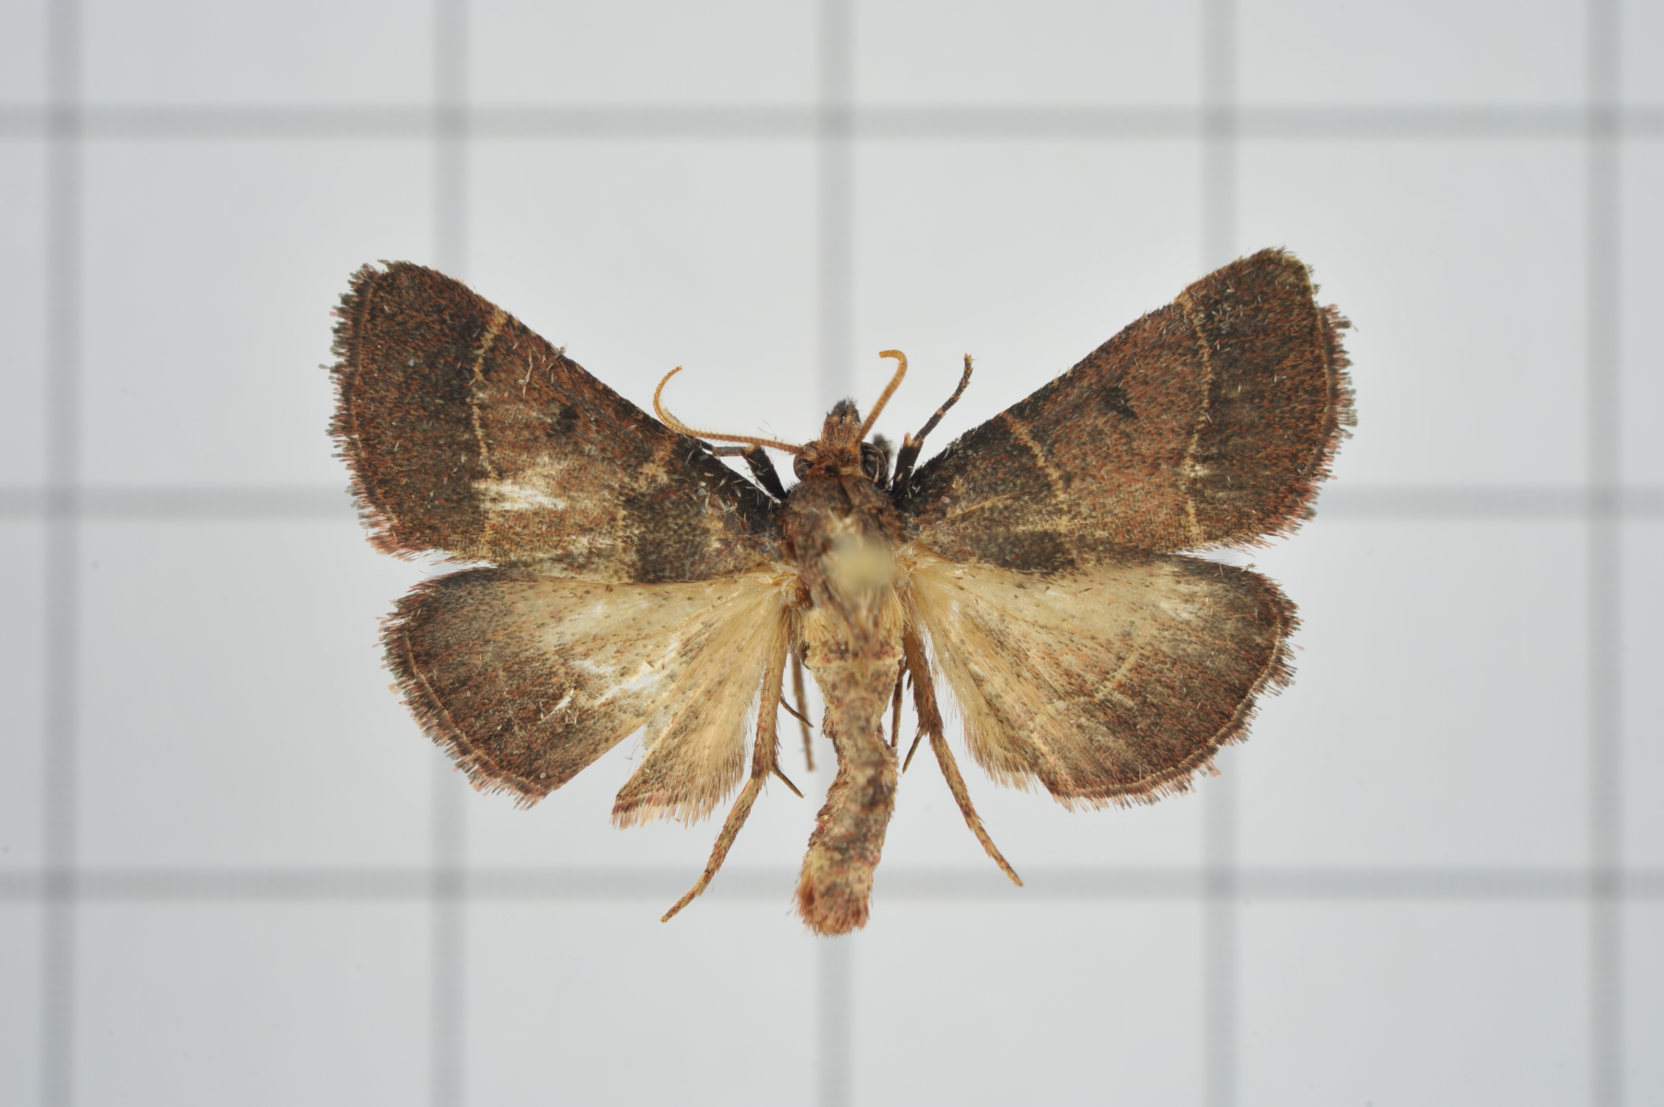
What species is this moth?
Arippara indicator
